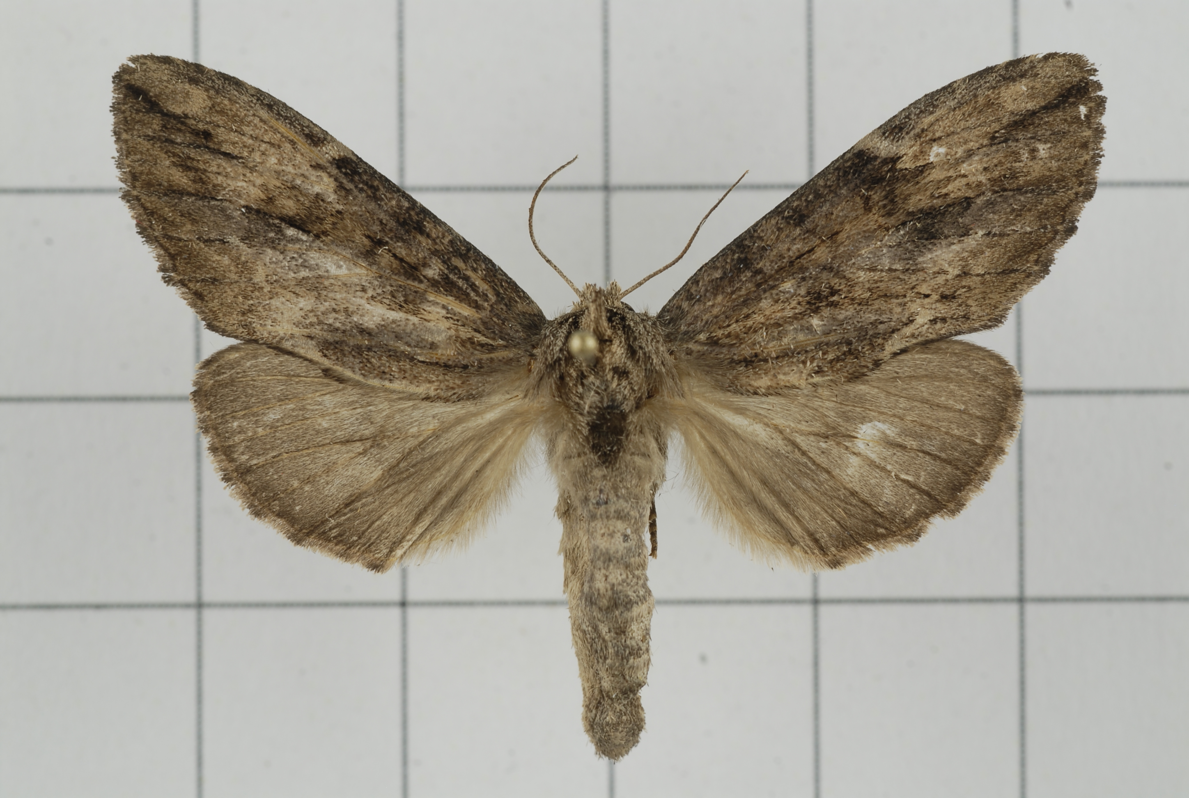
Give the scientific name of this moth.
Allodontoides tenebrosa
